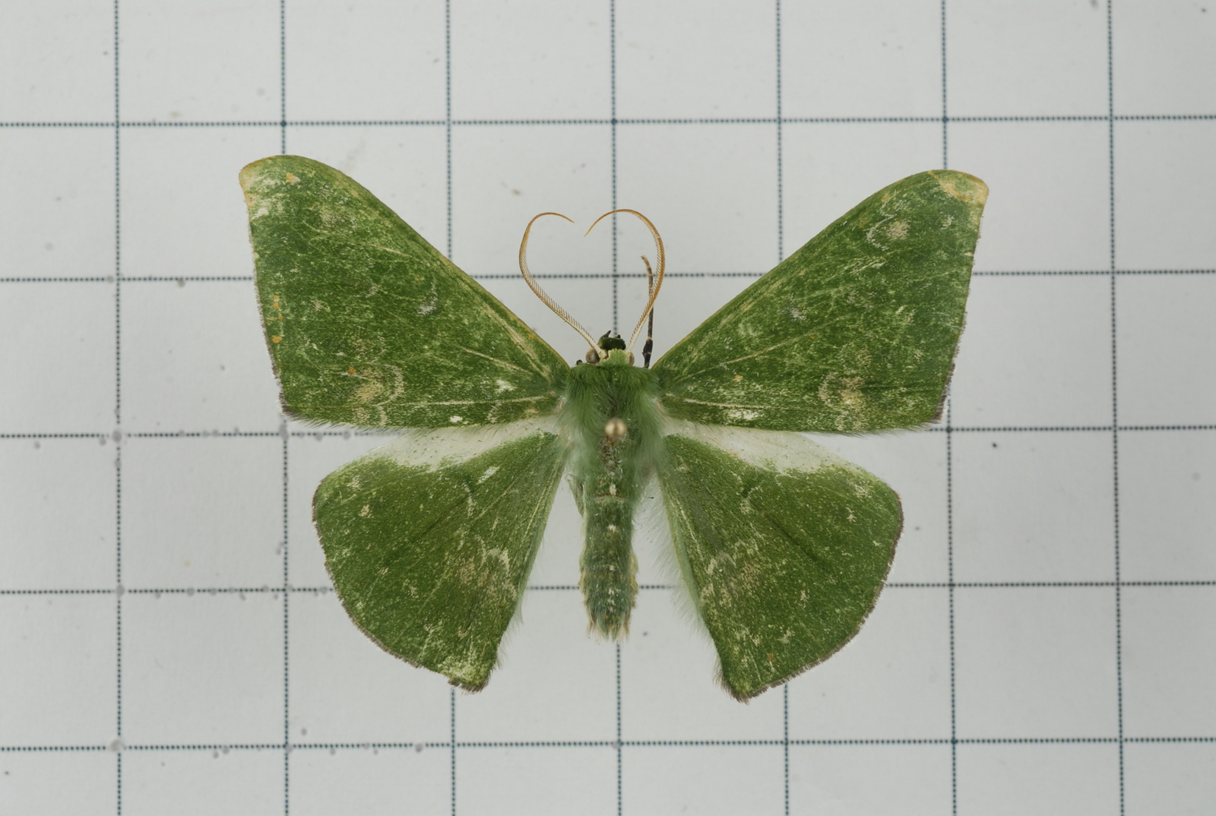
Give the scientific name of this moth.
Tanaorhinus kina flavinfra
